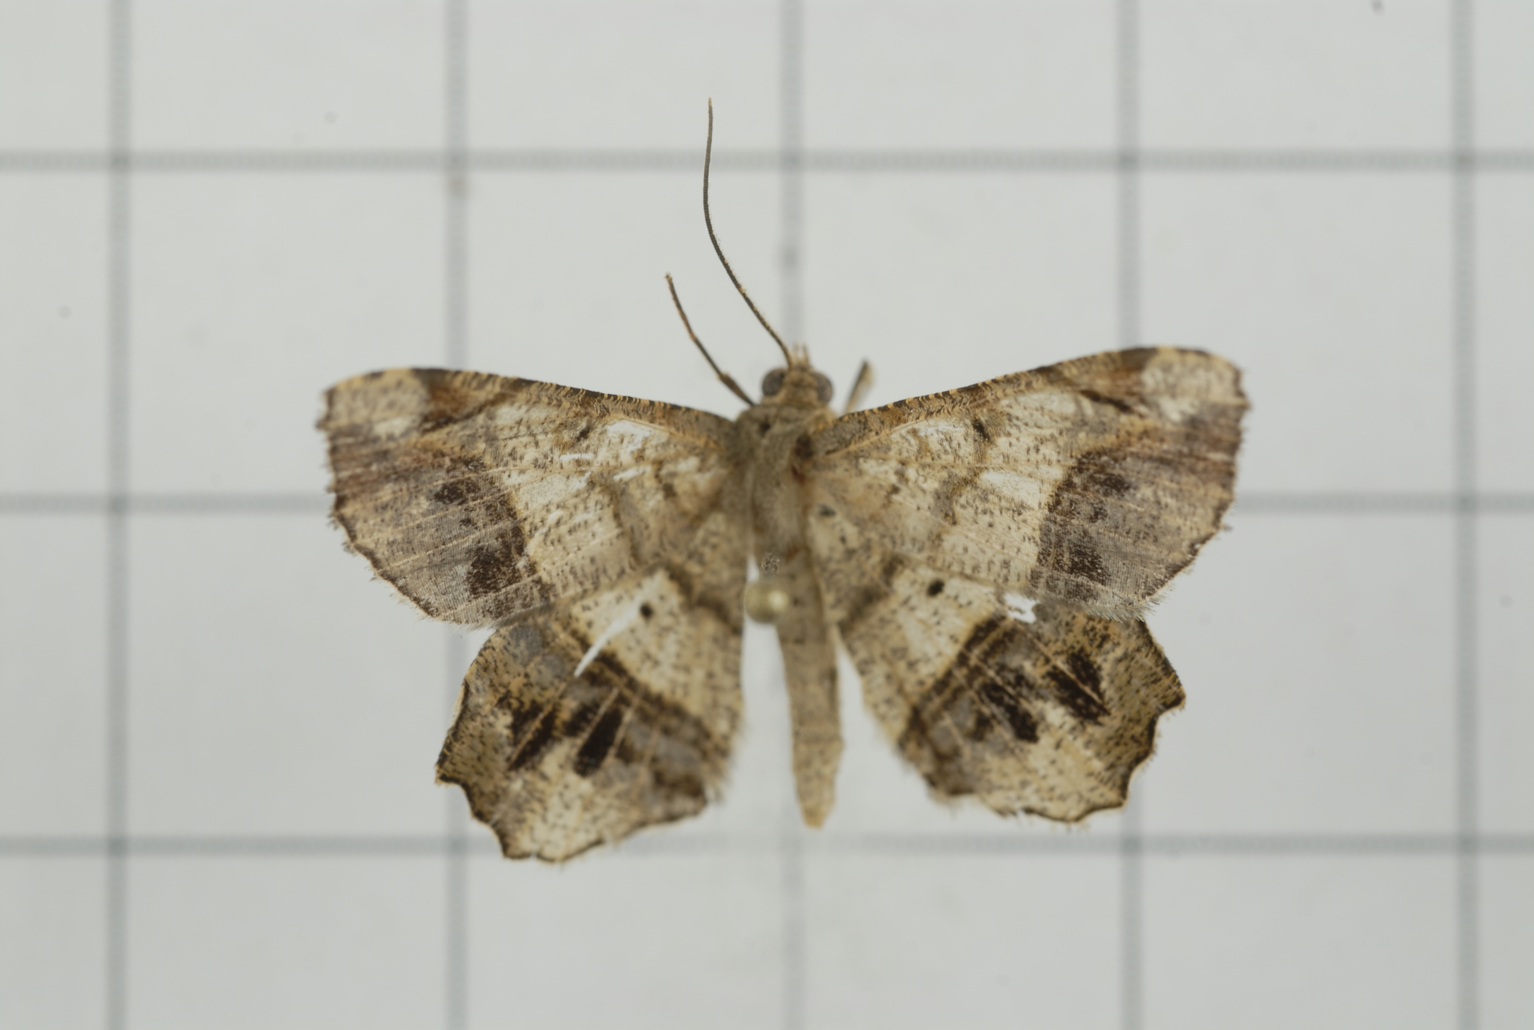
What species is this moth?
Chiasmia intermediaria
